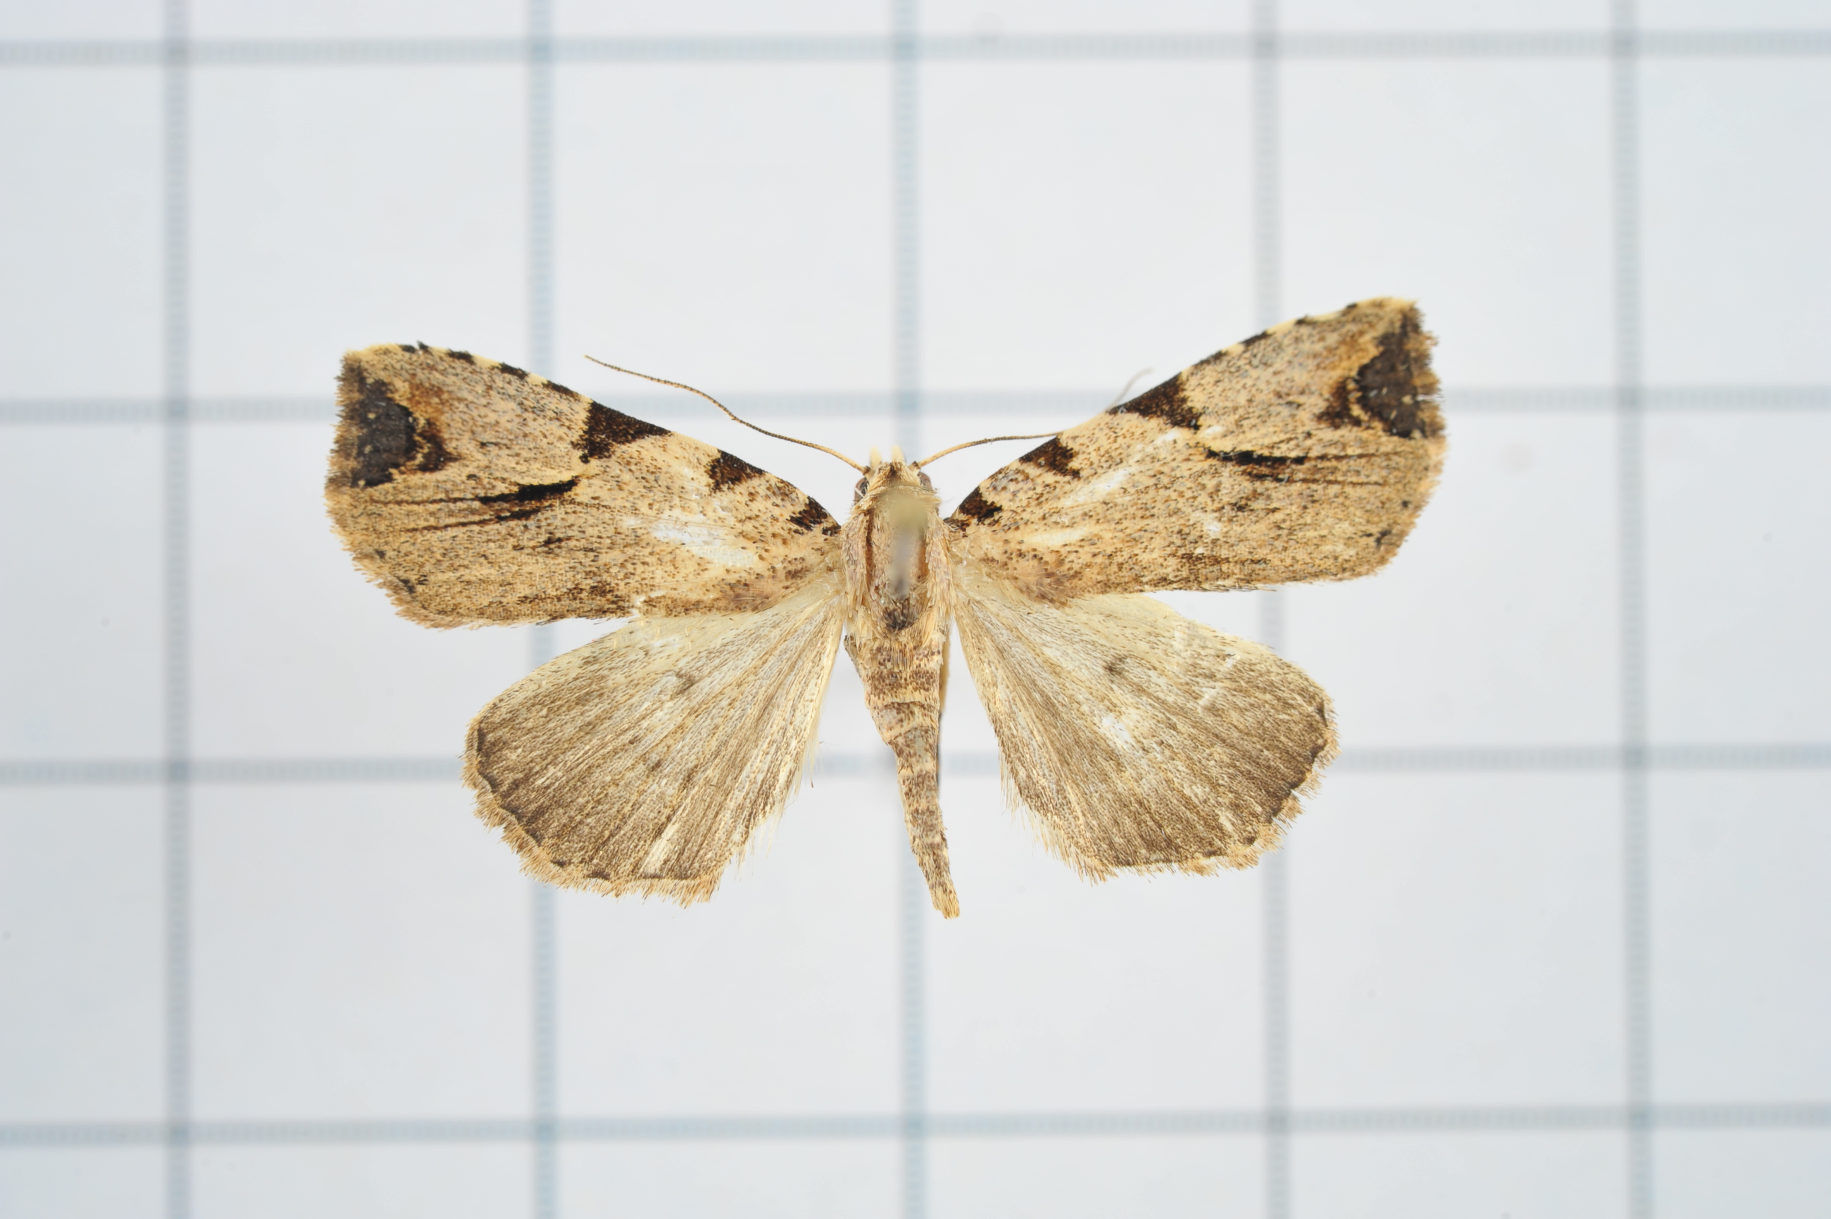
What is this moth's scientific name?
Oglasa costimacula
